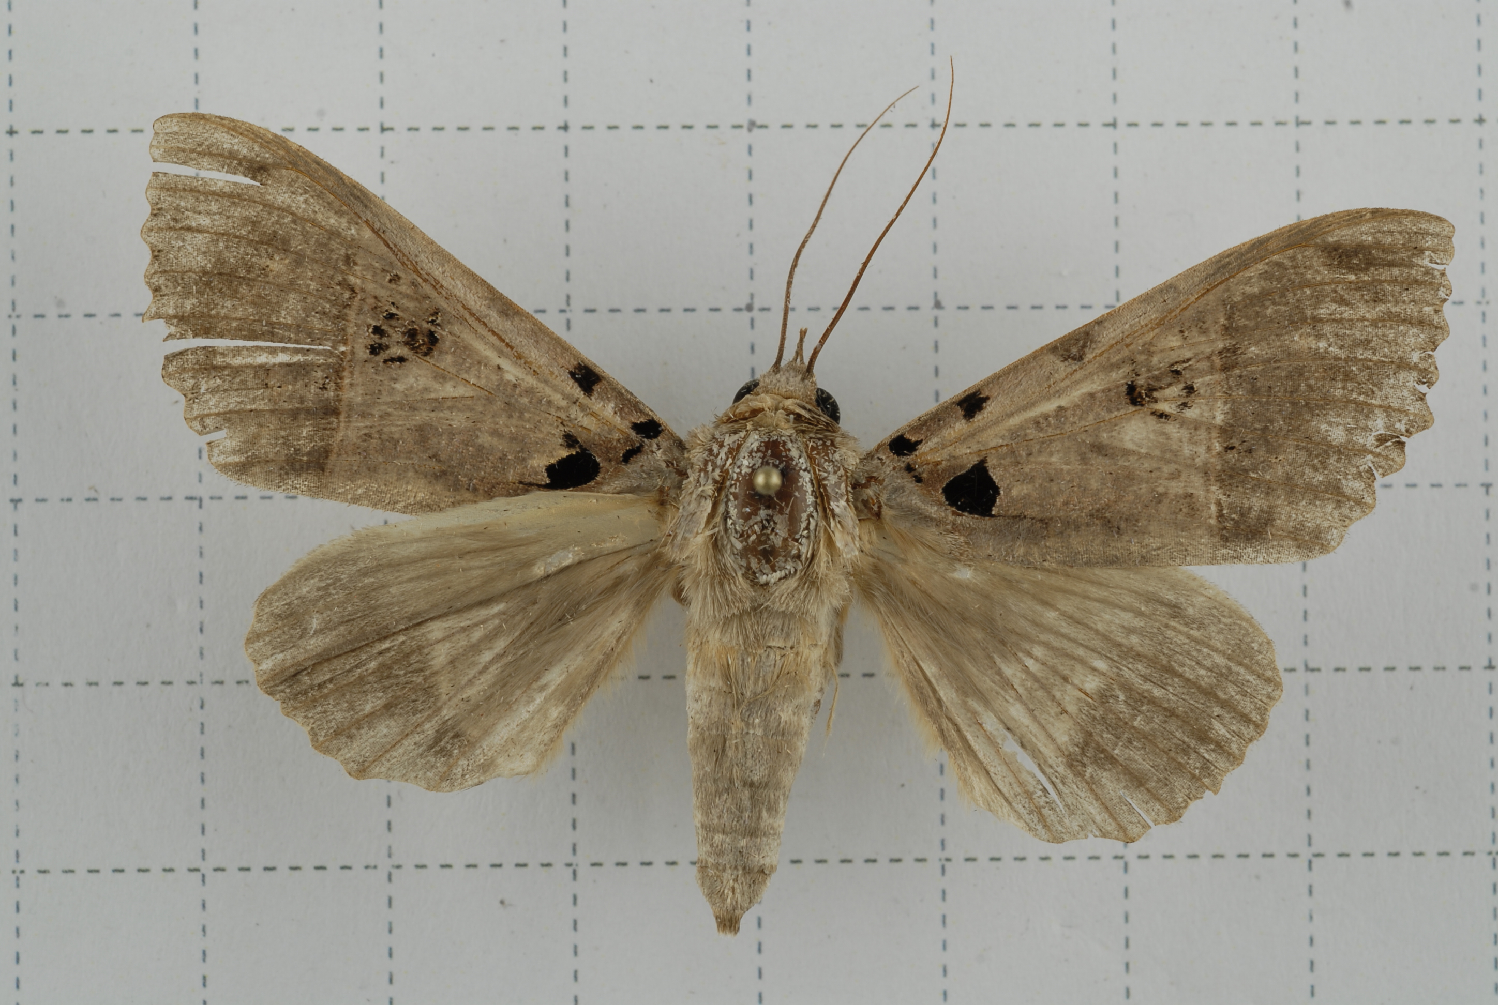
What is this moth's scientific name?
Serrodes campana
